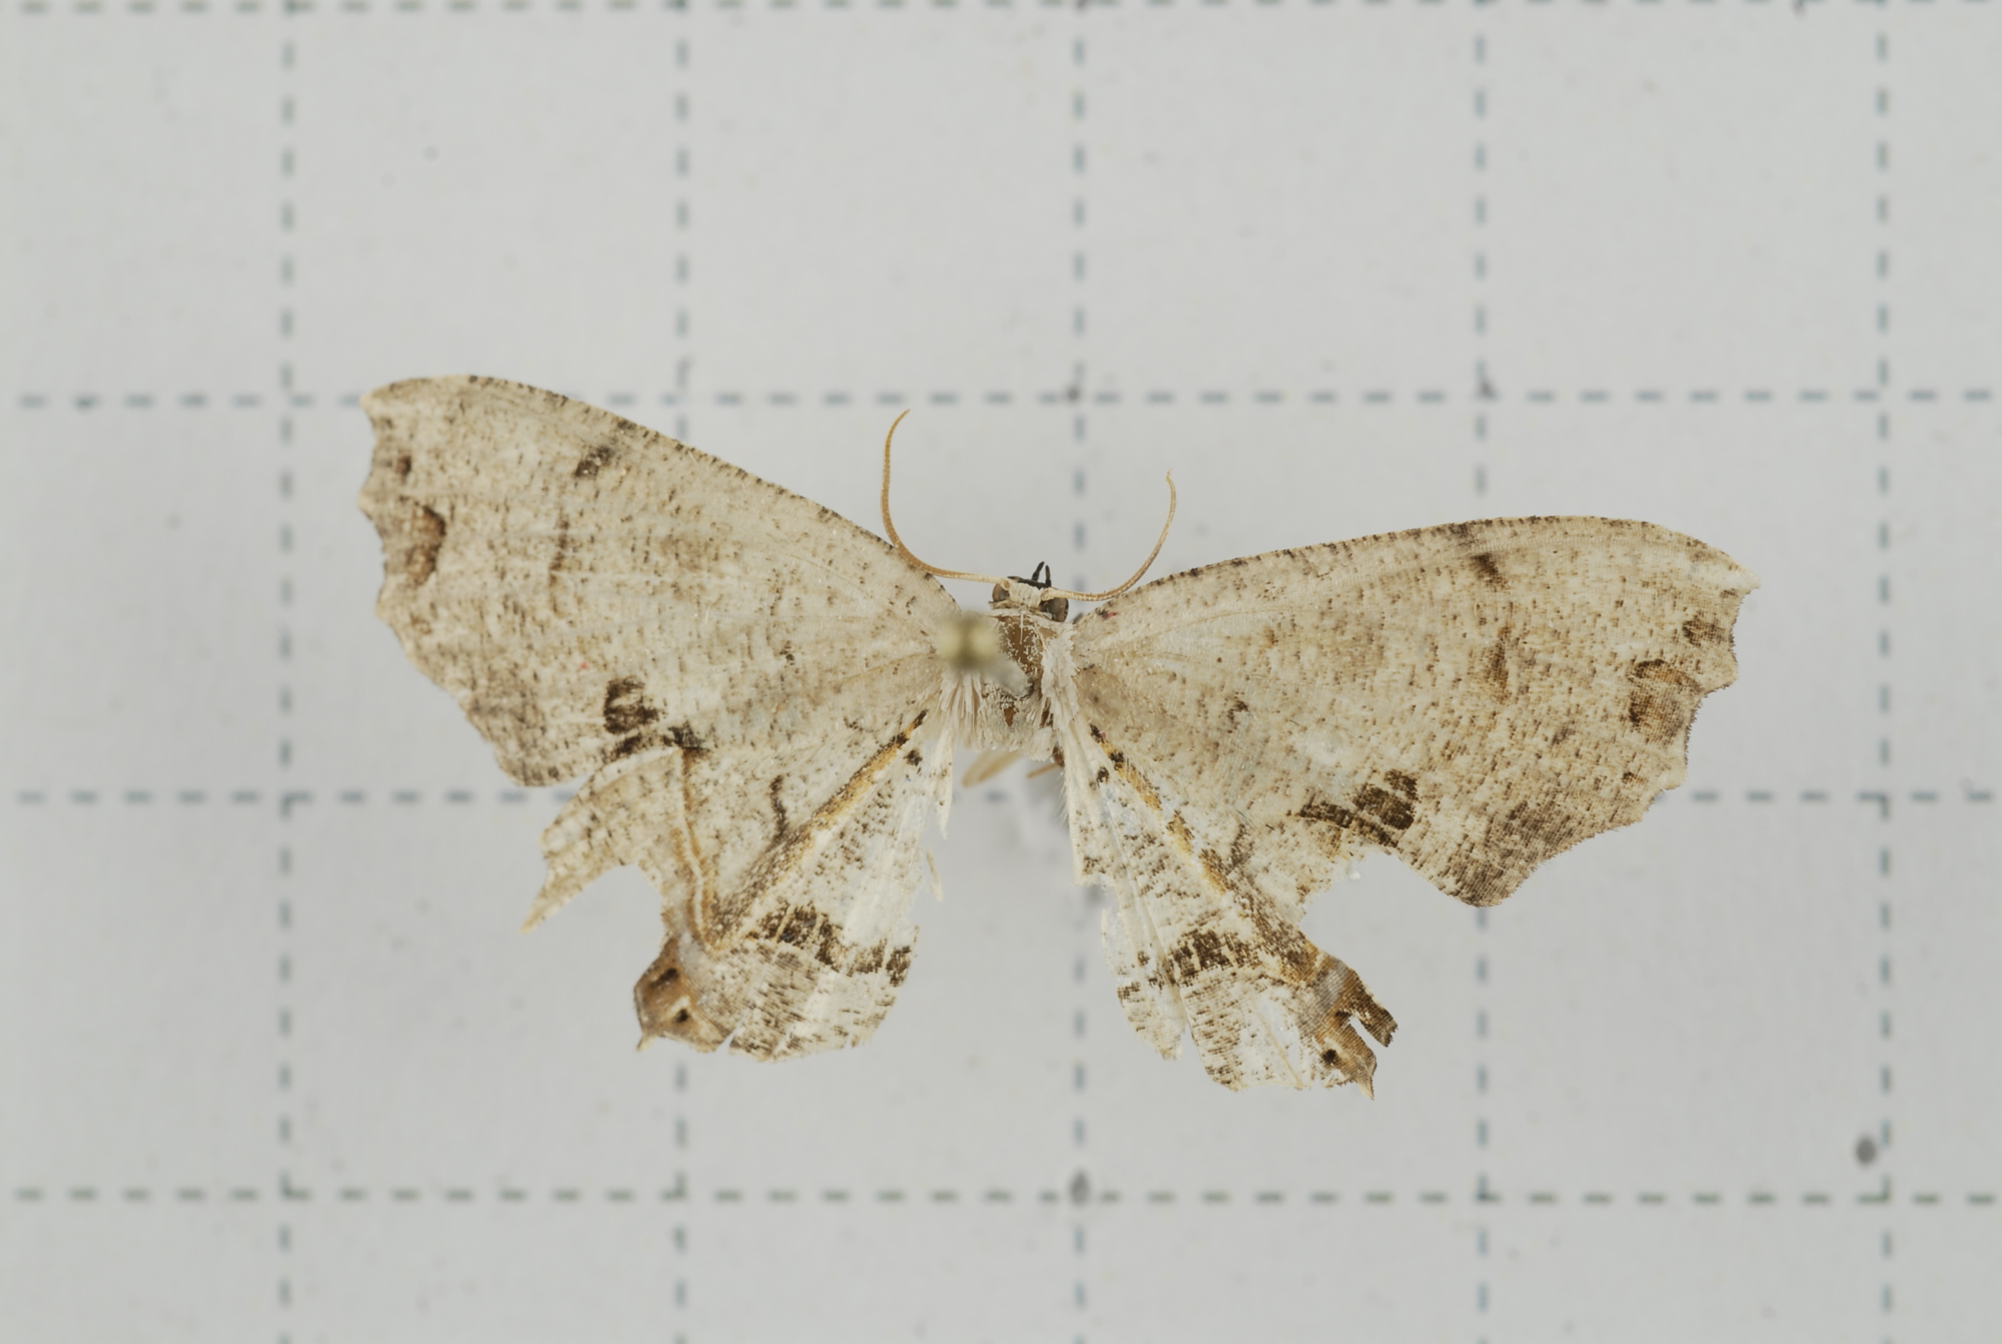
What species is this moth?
Dysaethria flavistriga
